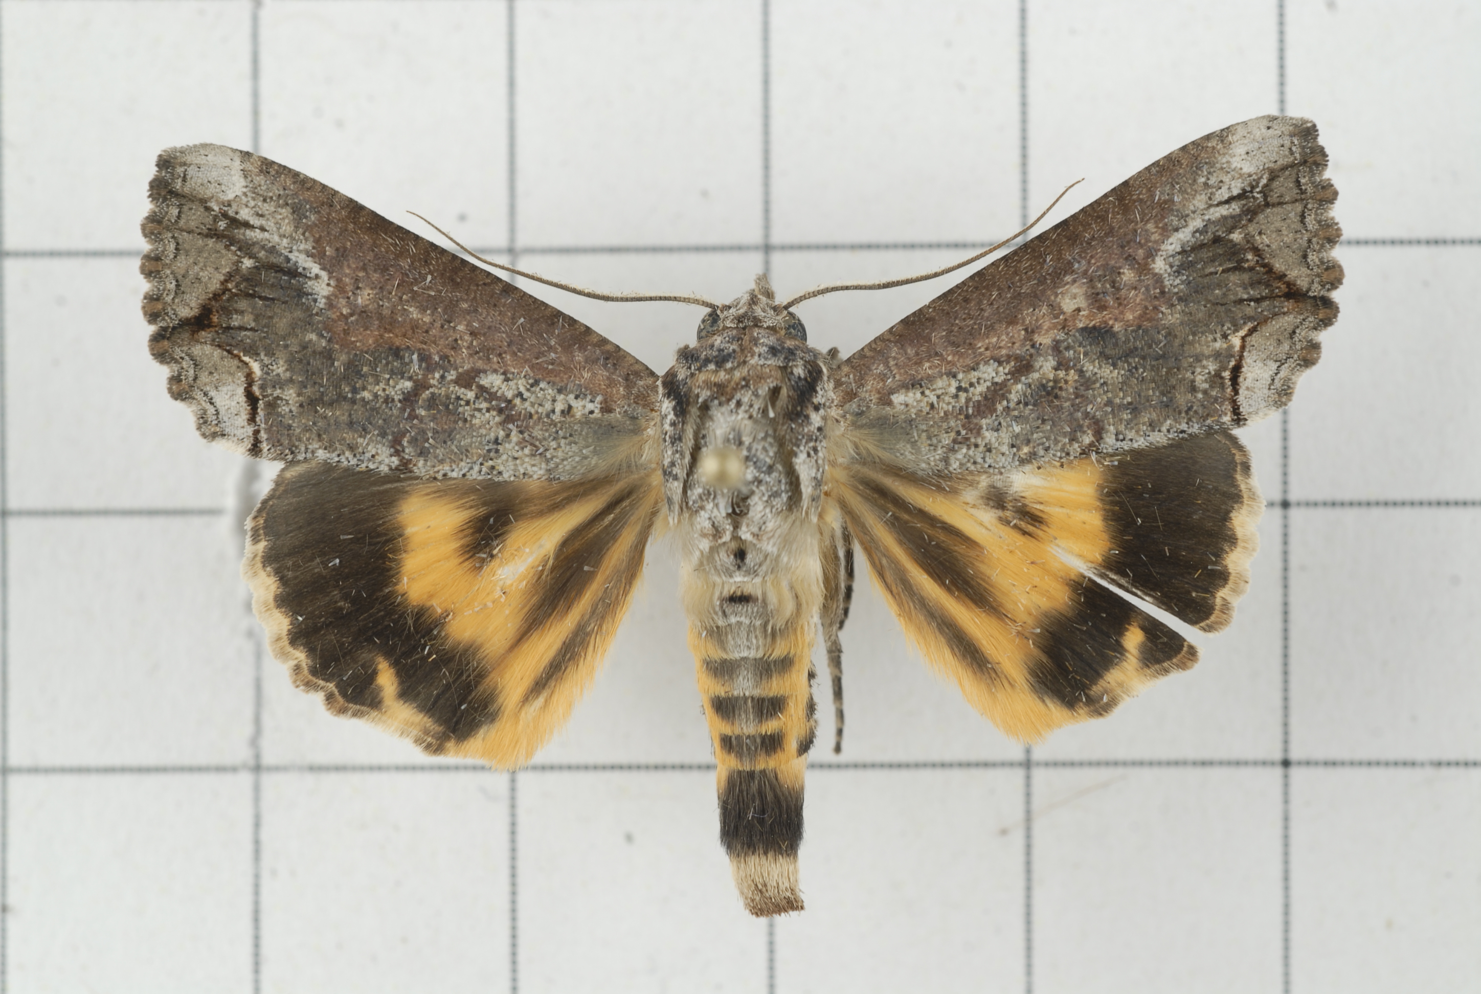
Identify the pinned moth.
Hypocala deflorata deflorata
